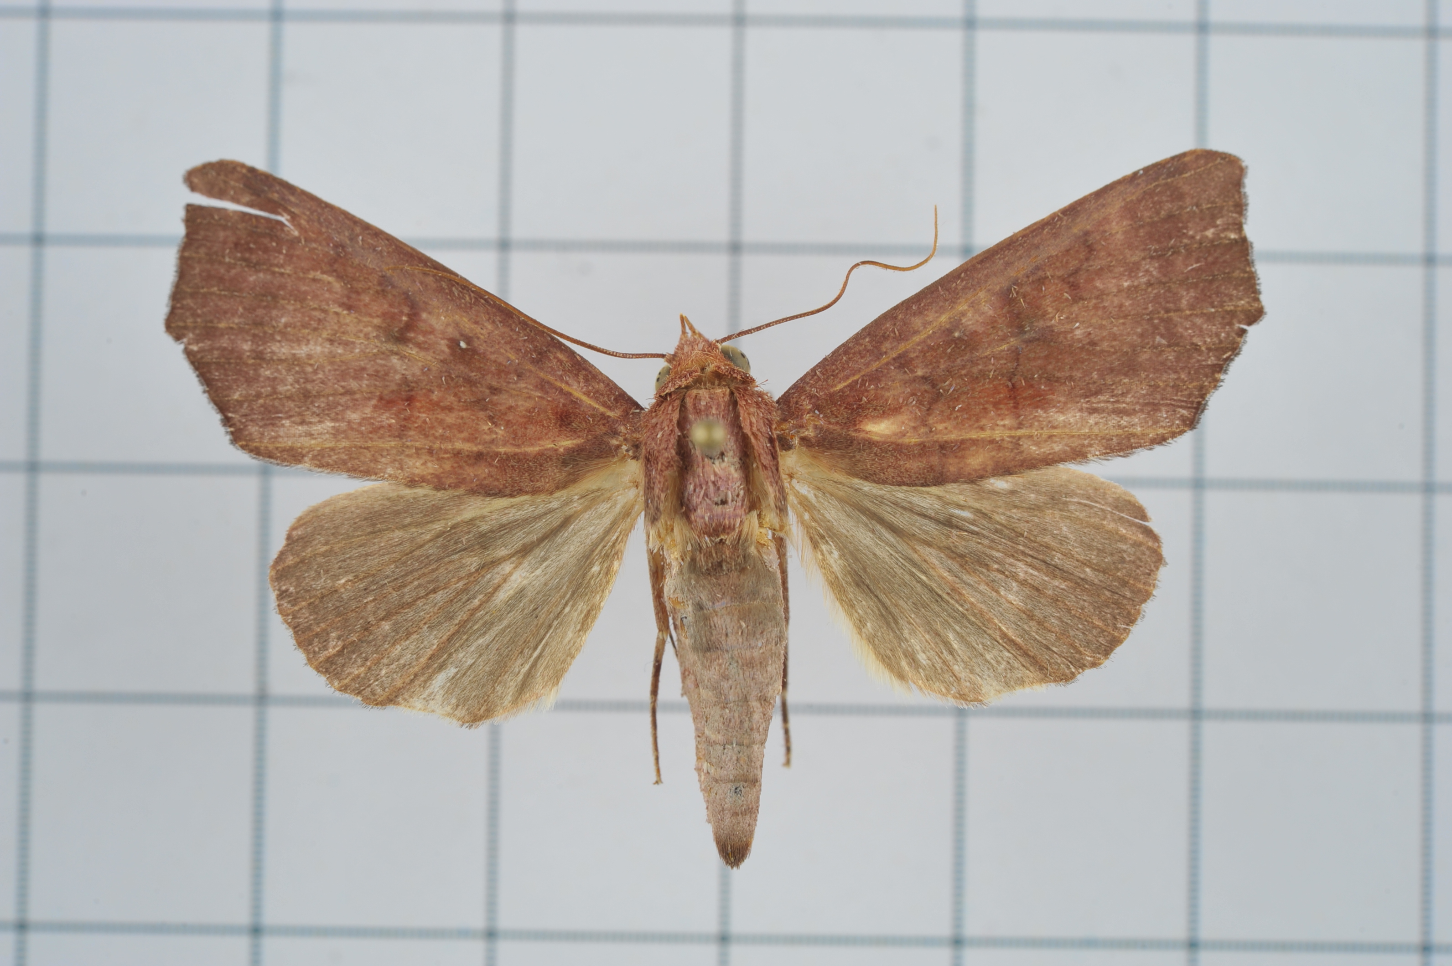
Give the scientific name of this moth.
Rusicada privata
